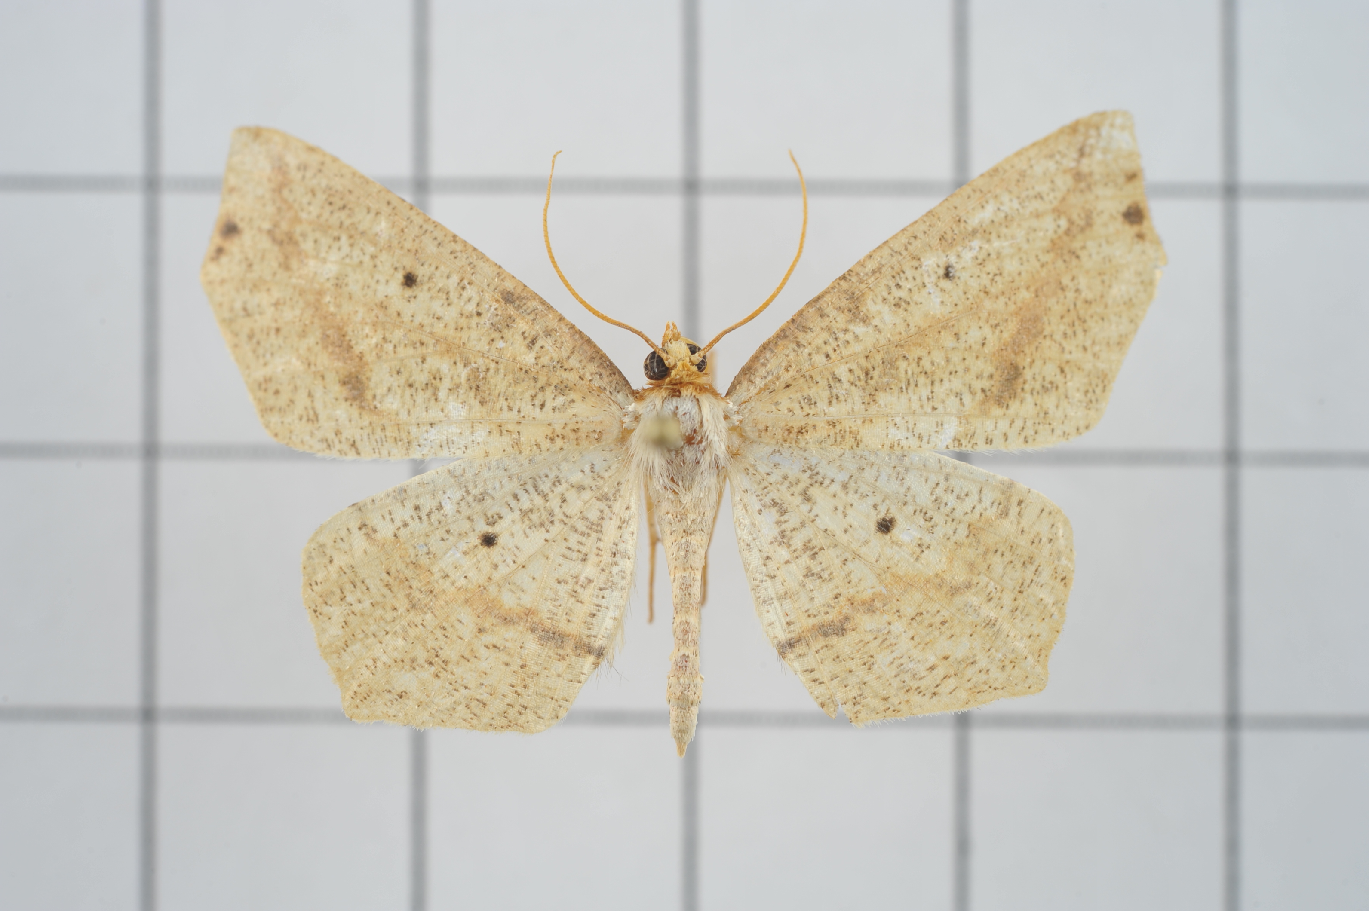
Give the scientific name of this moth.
Pareclipsis serrulata
